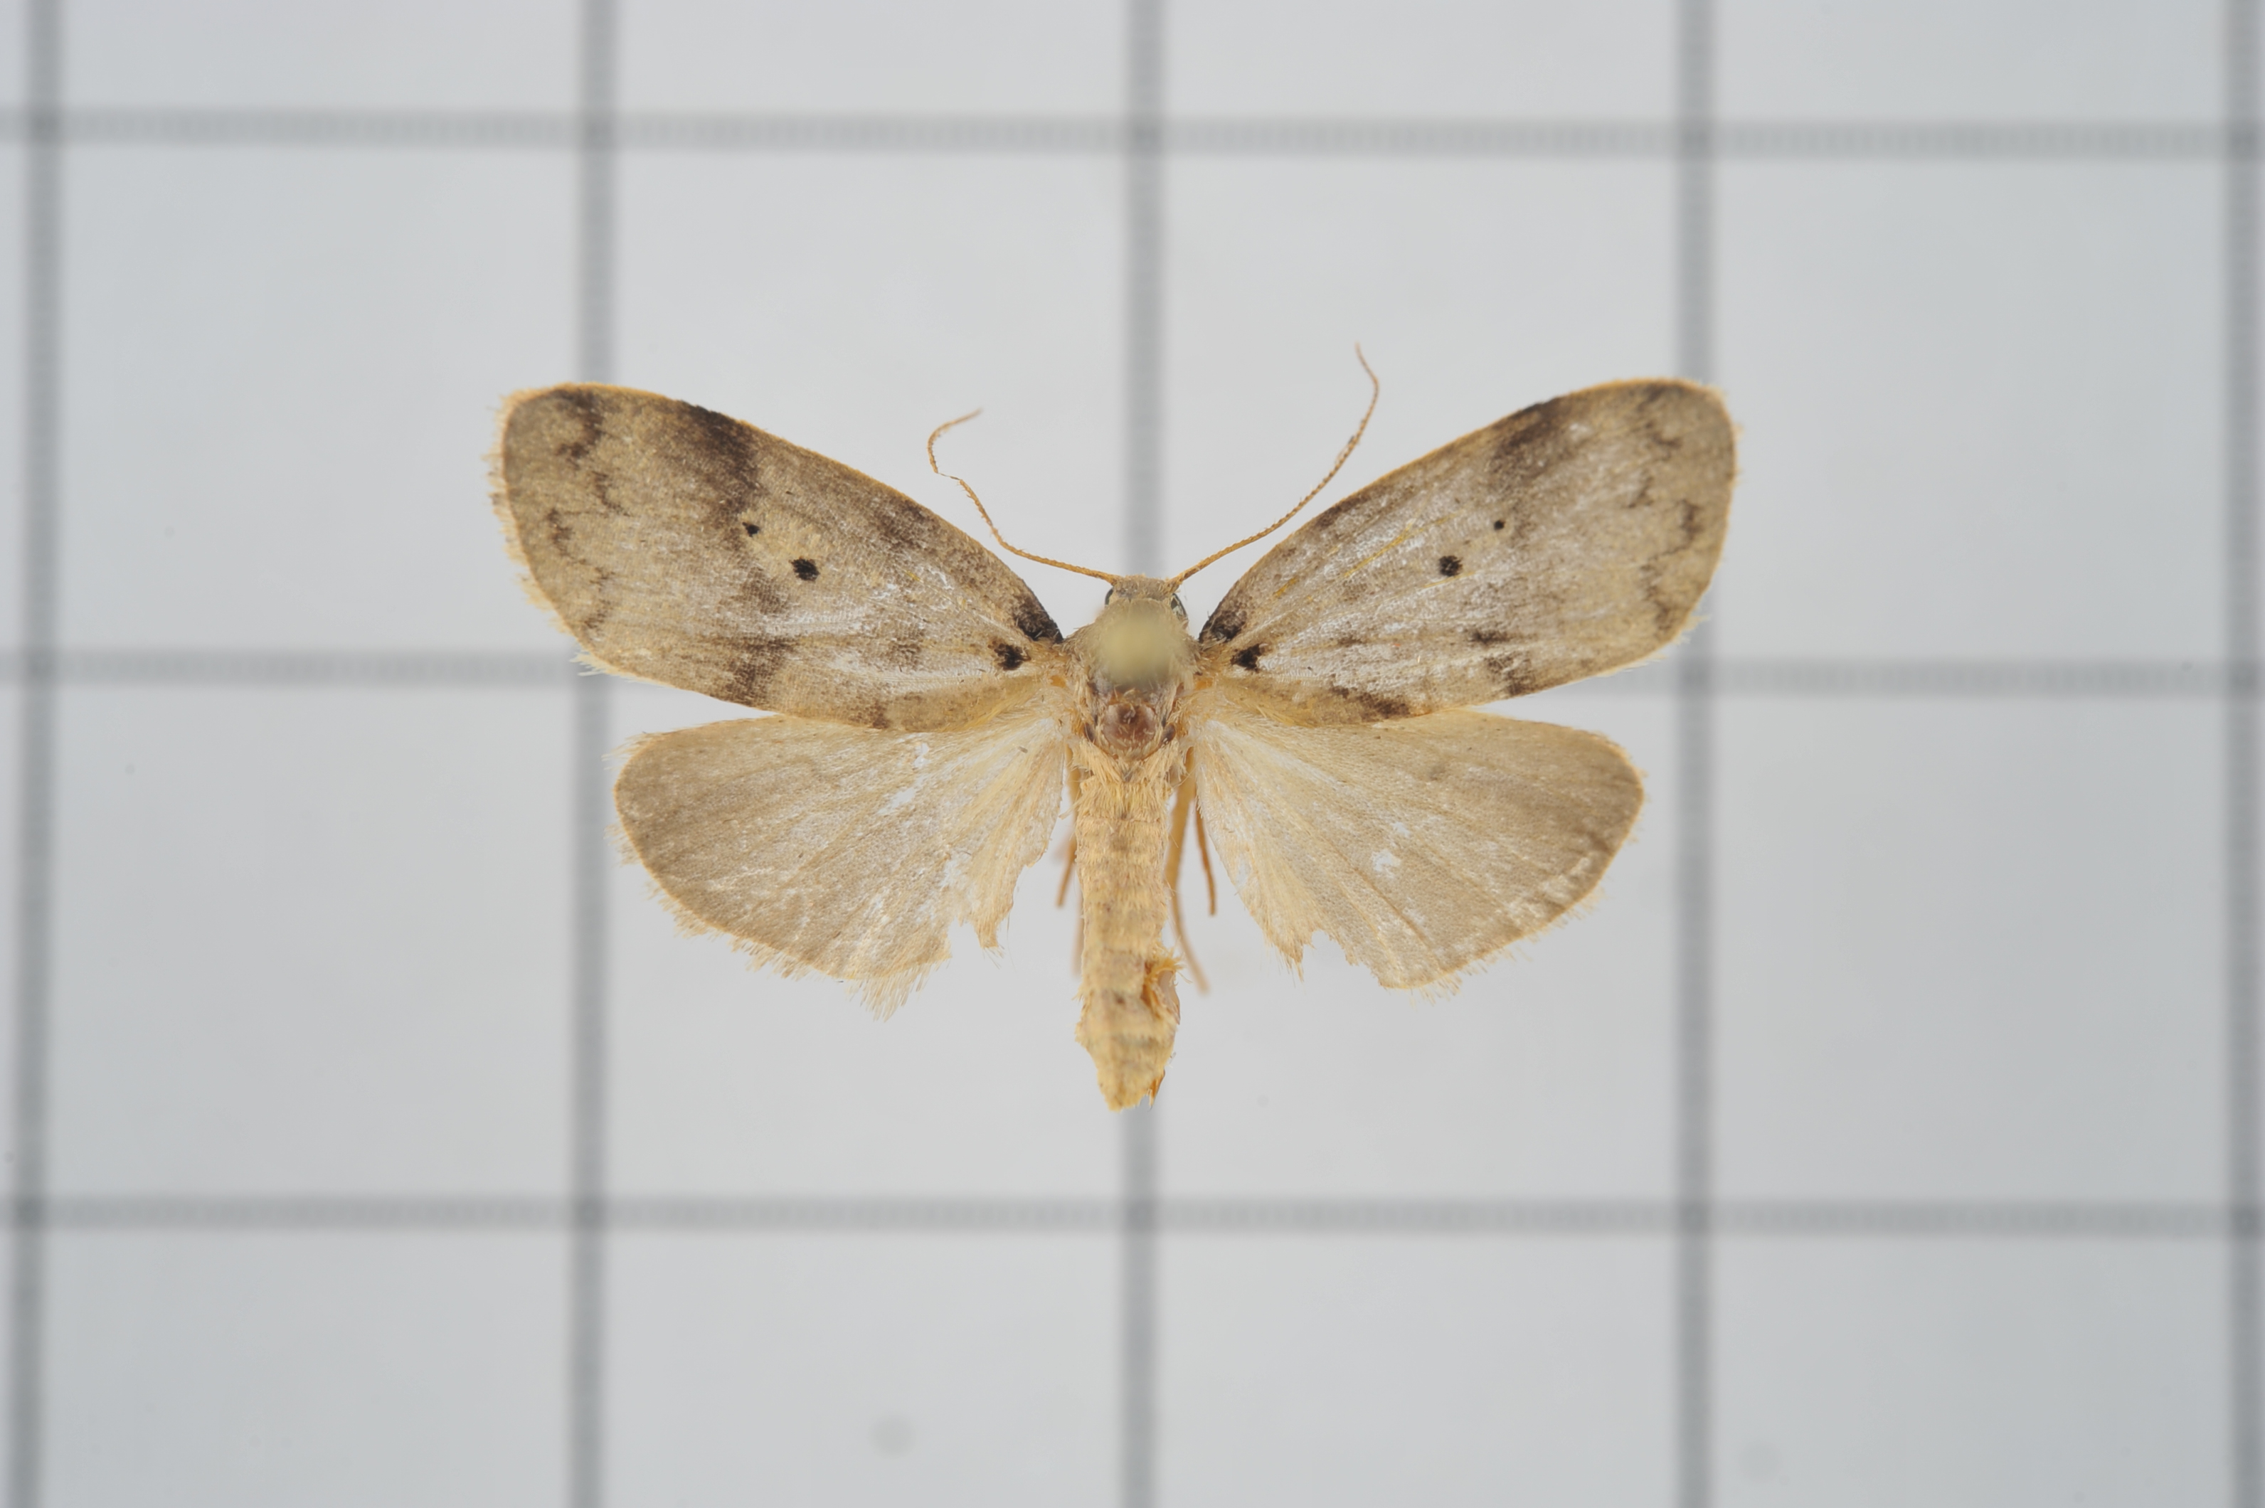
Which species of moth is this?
Eugoa cernyi
